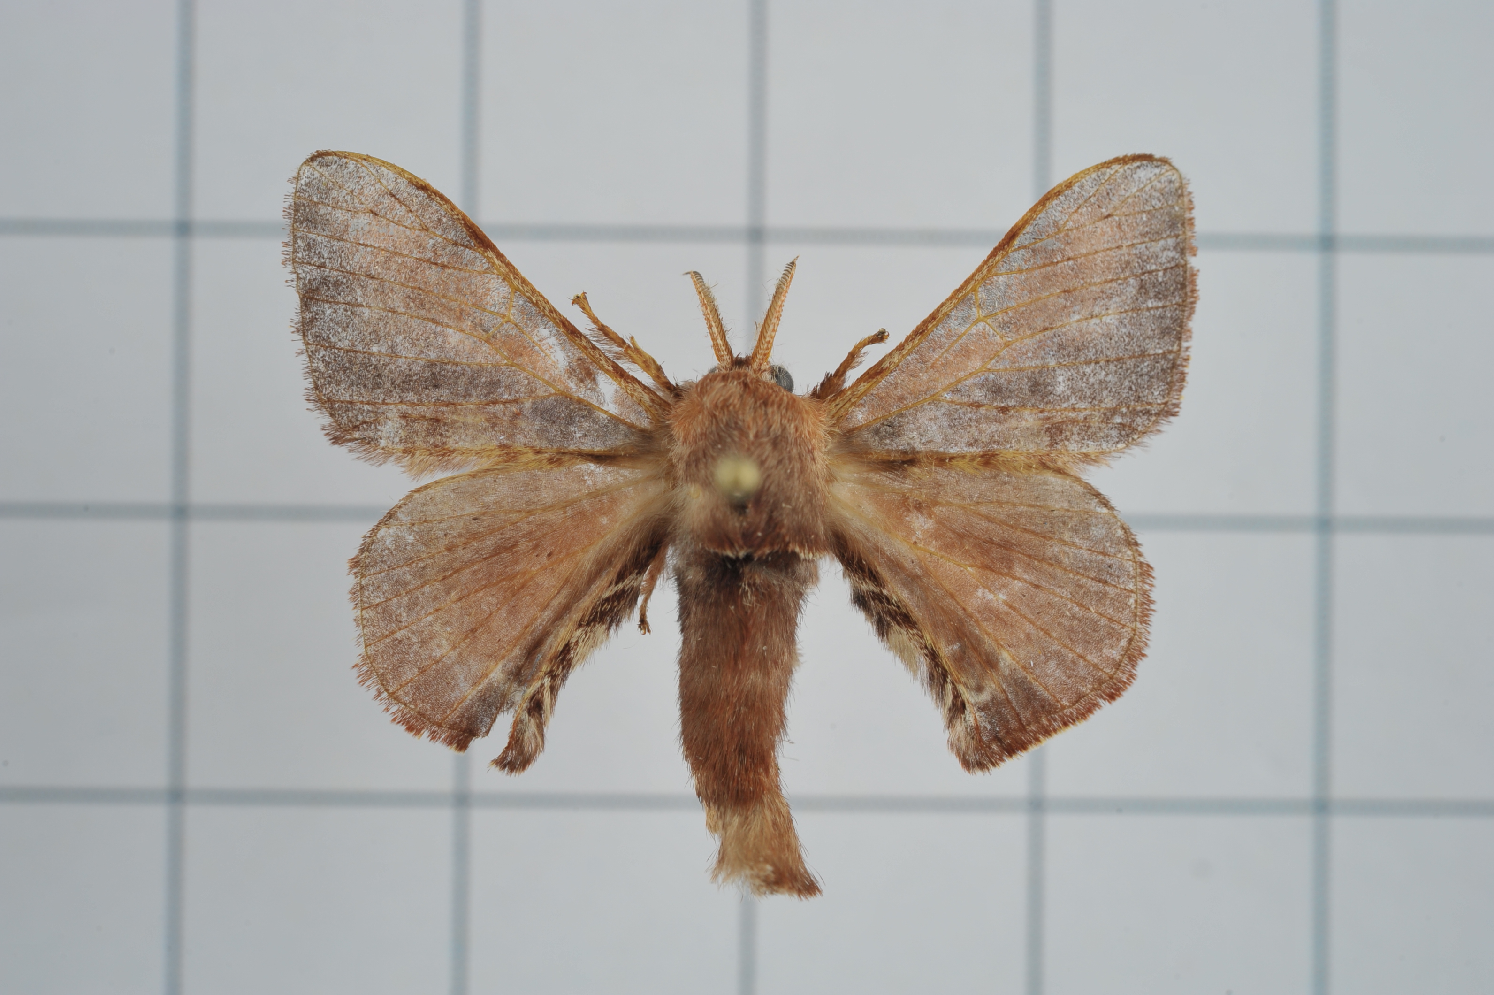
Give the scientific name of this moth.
Triuncina brunnea
